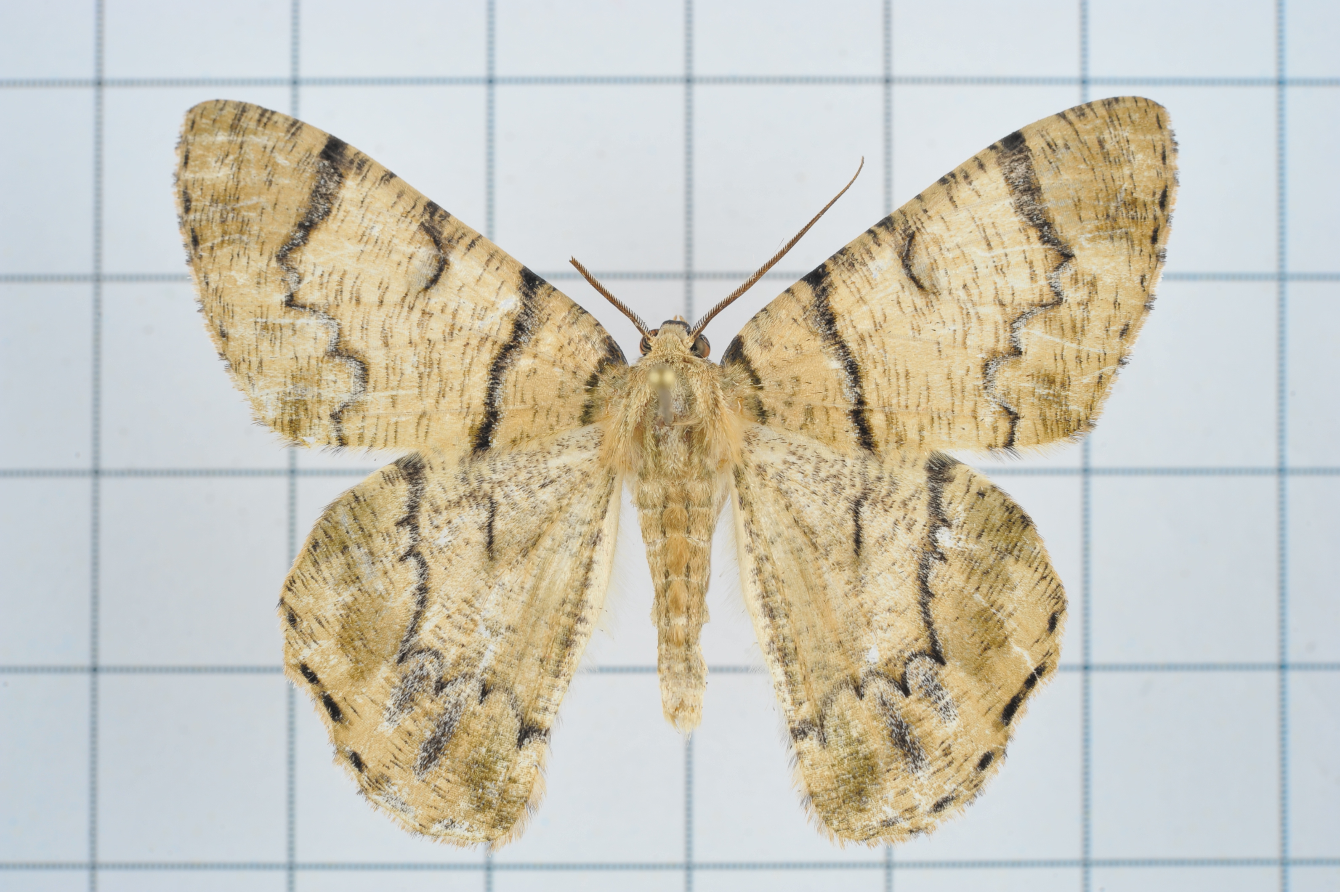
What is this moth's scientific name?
Lophophelma iterans onerosus
